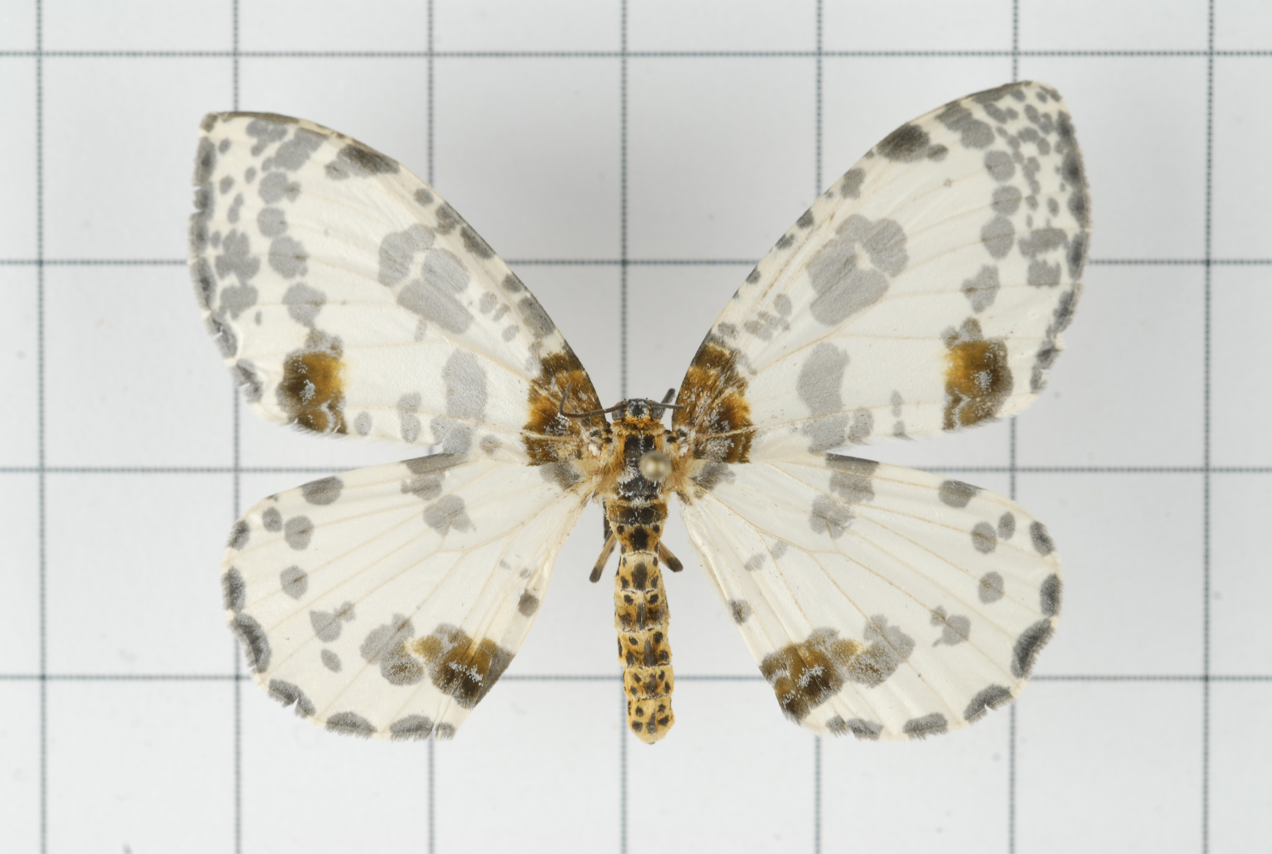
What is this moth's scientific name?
Abraxas adilluminata
